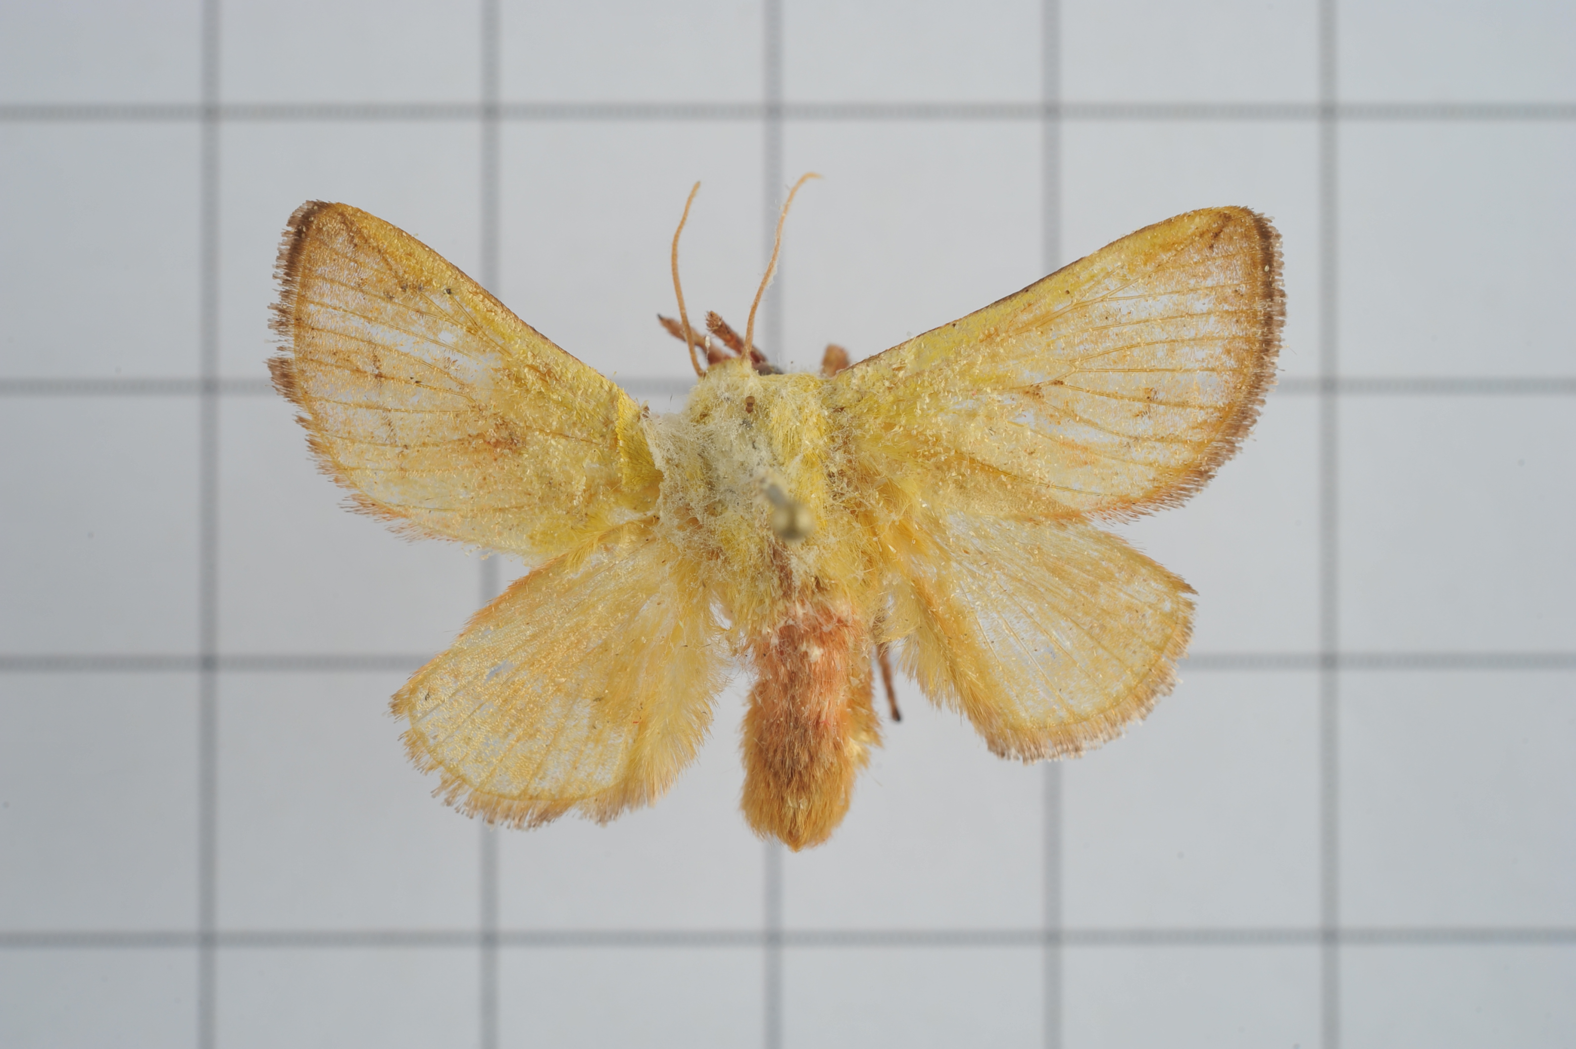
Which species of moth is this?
Monema rubriceps
